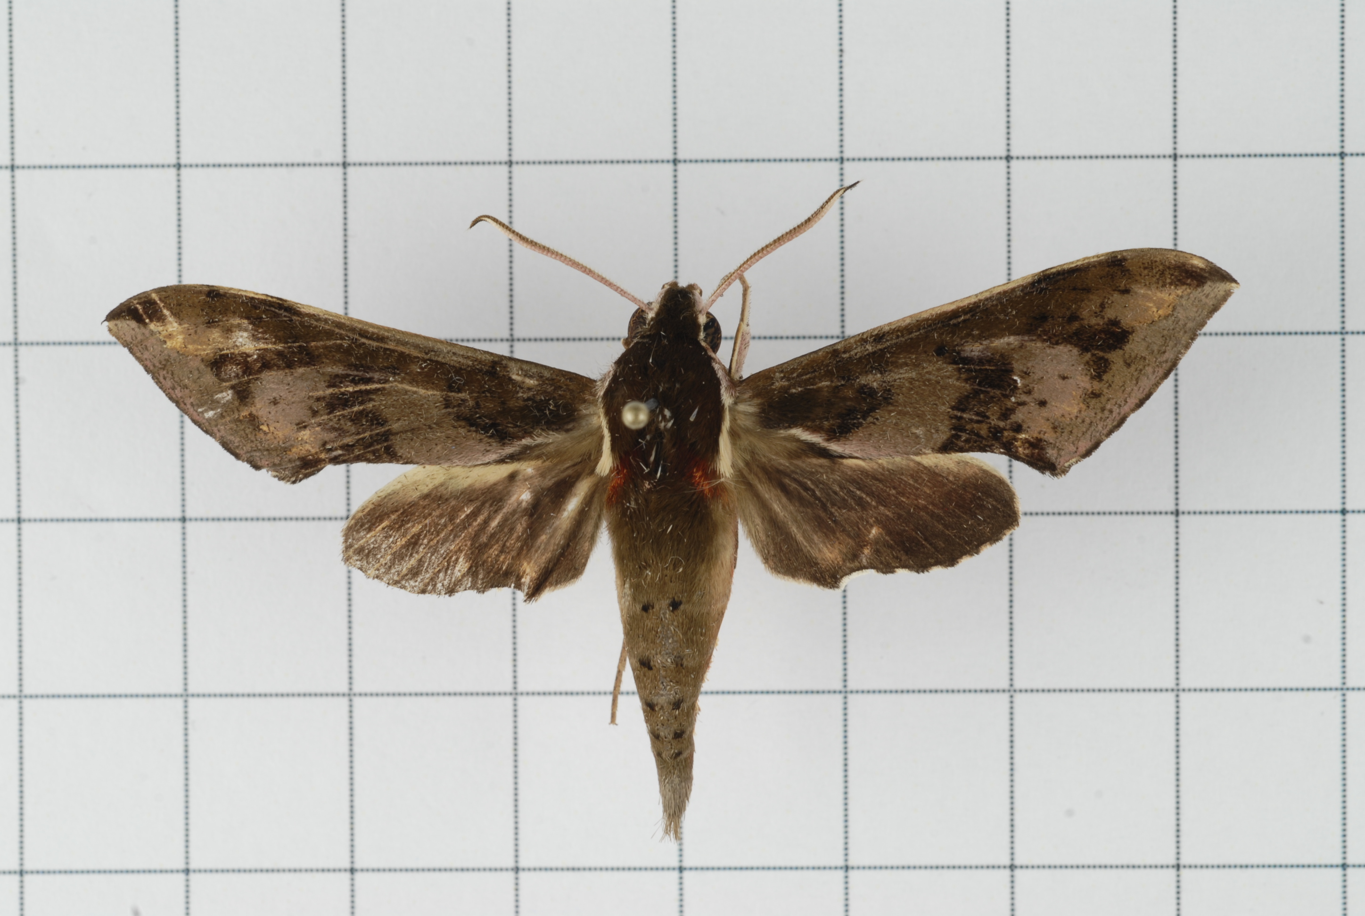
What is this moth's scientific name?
Rhagastis binoculata
